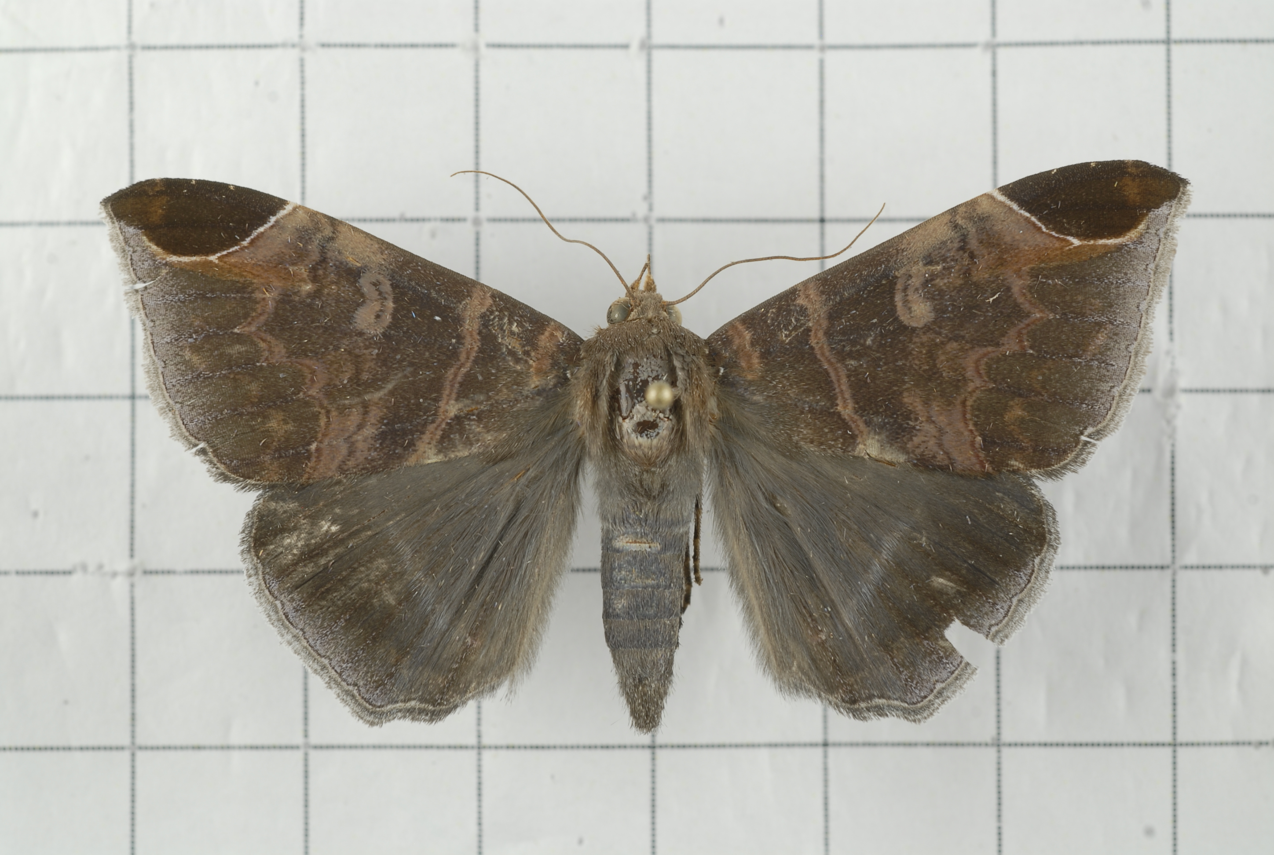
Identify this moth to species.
Pindara illibata
